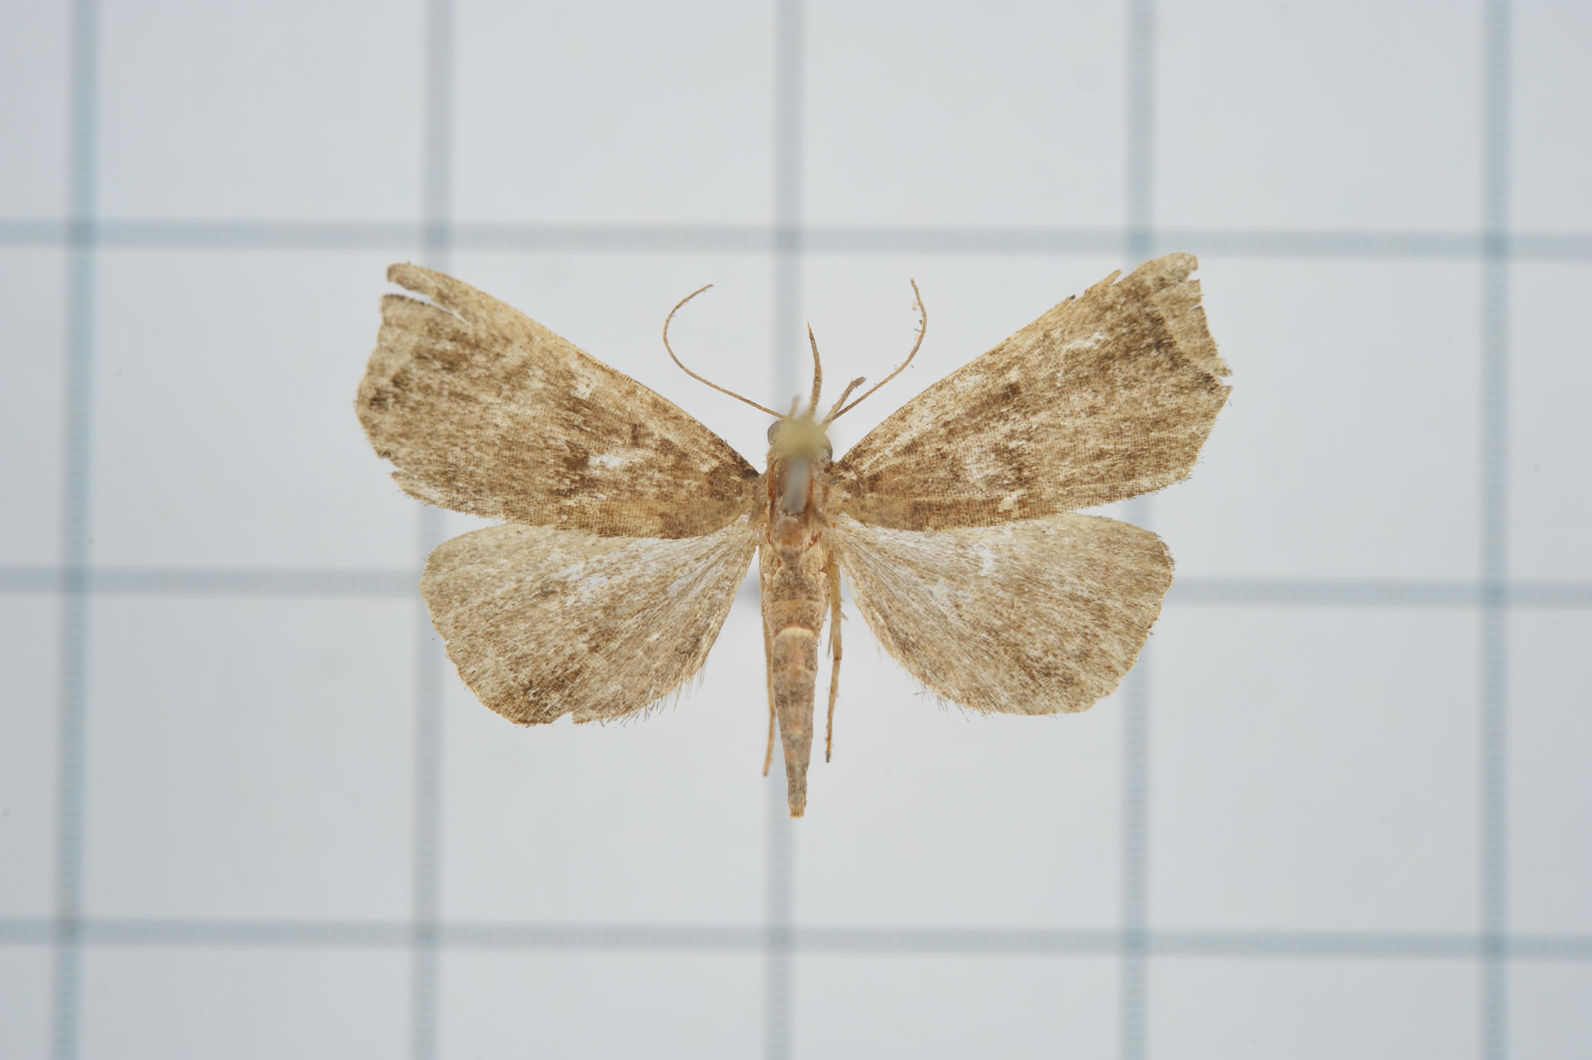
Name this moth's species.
Hipoepa biasalis
